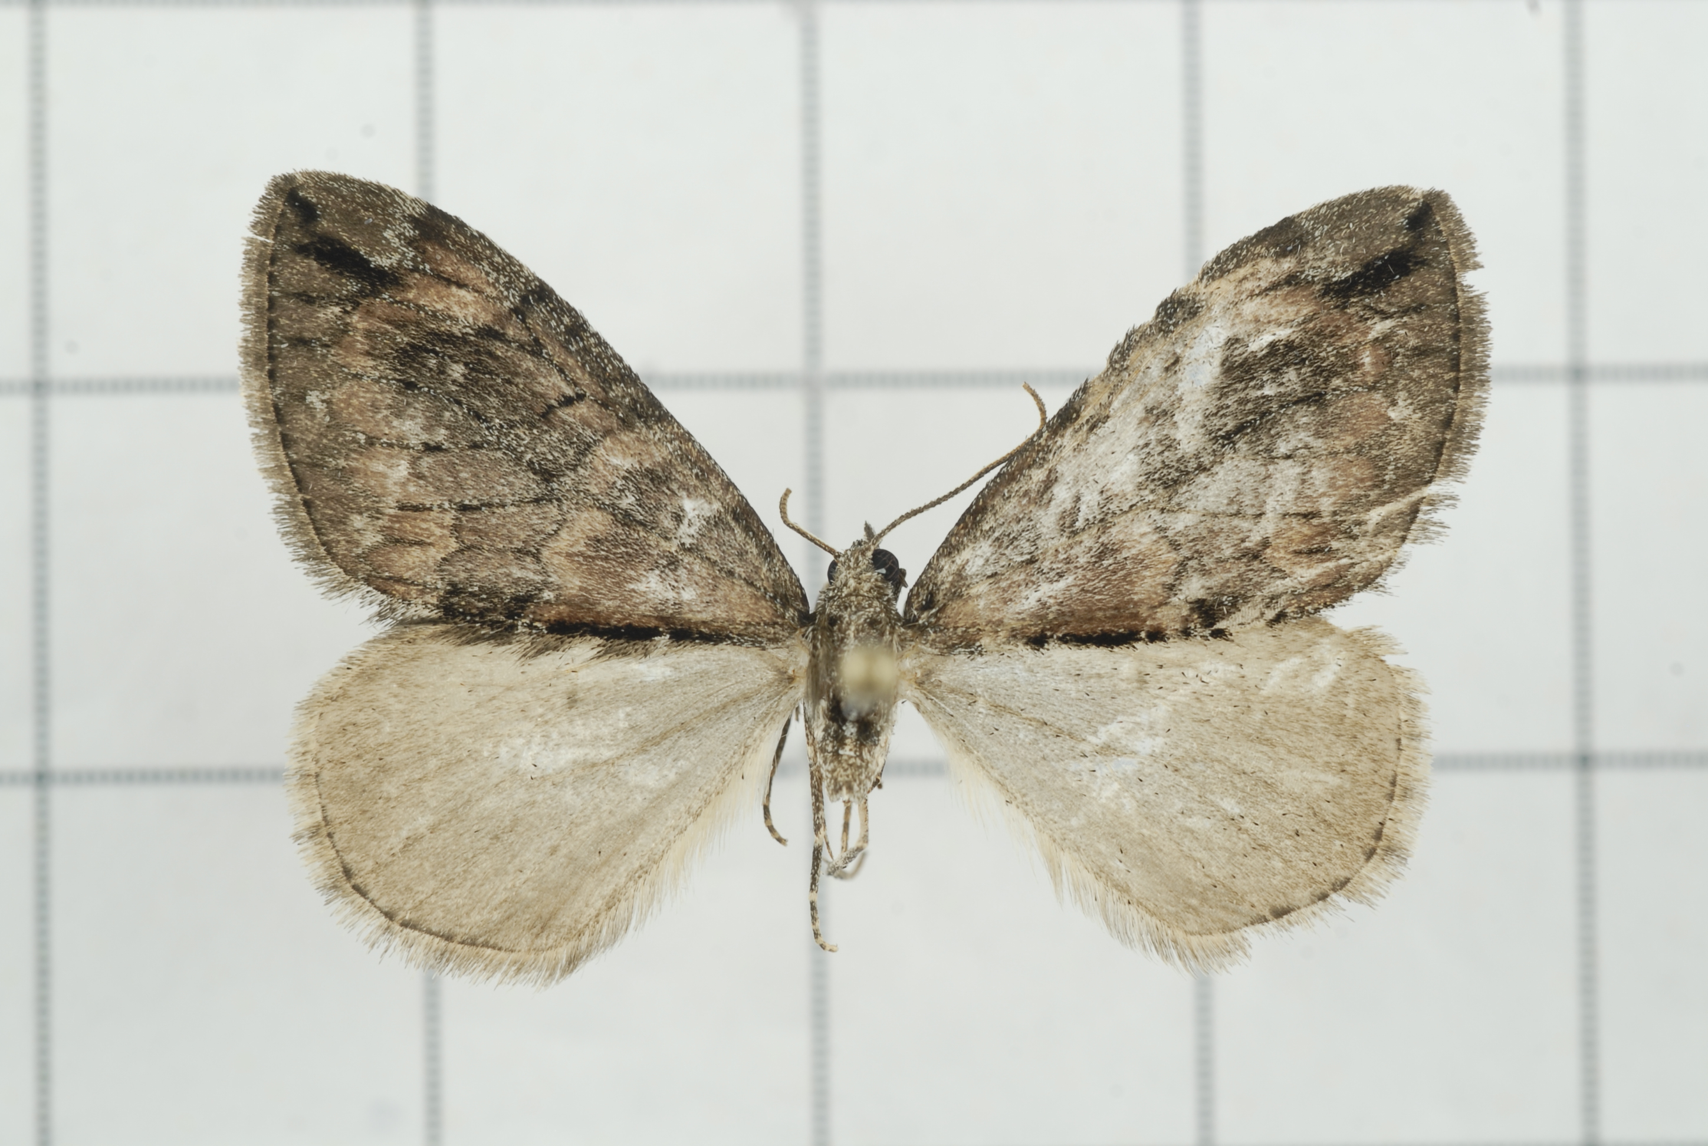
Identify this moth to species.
Heterothera sororcula
